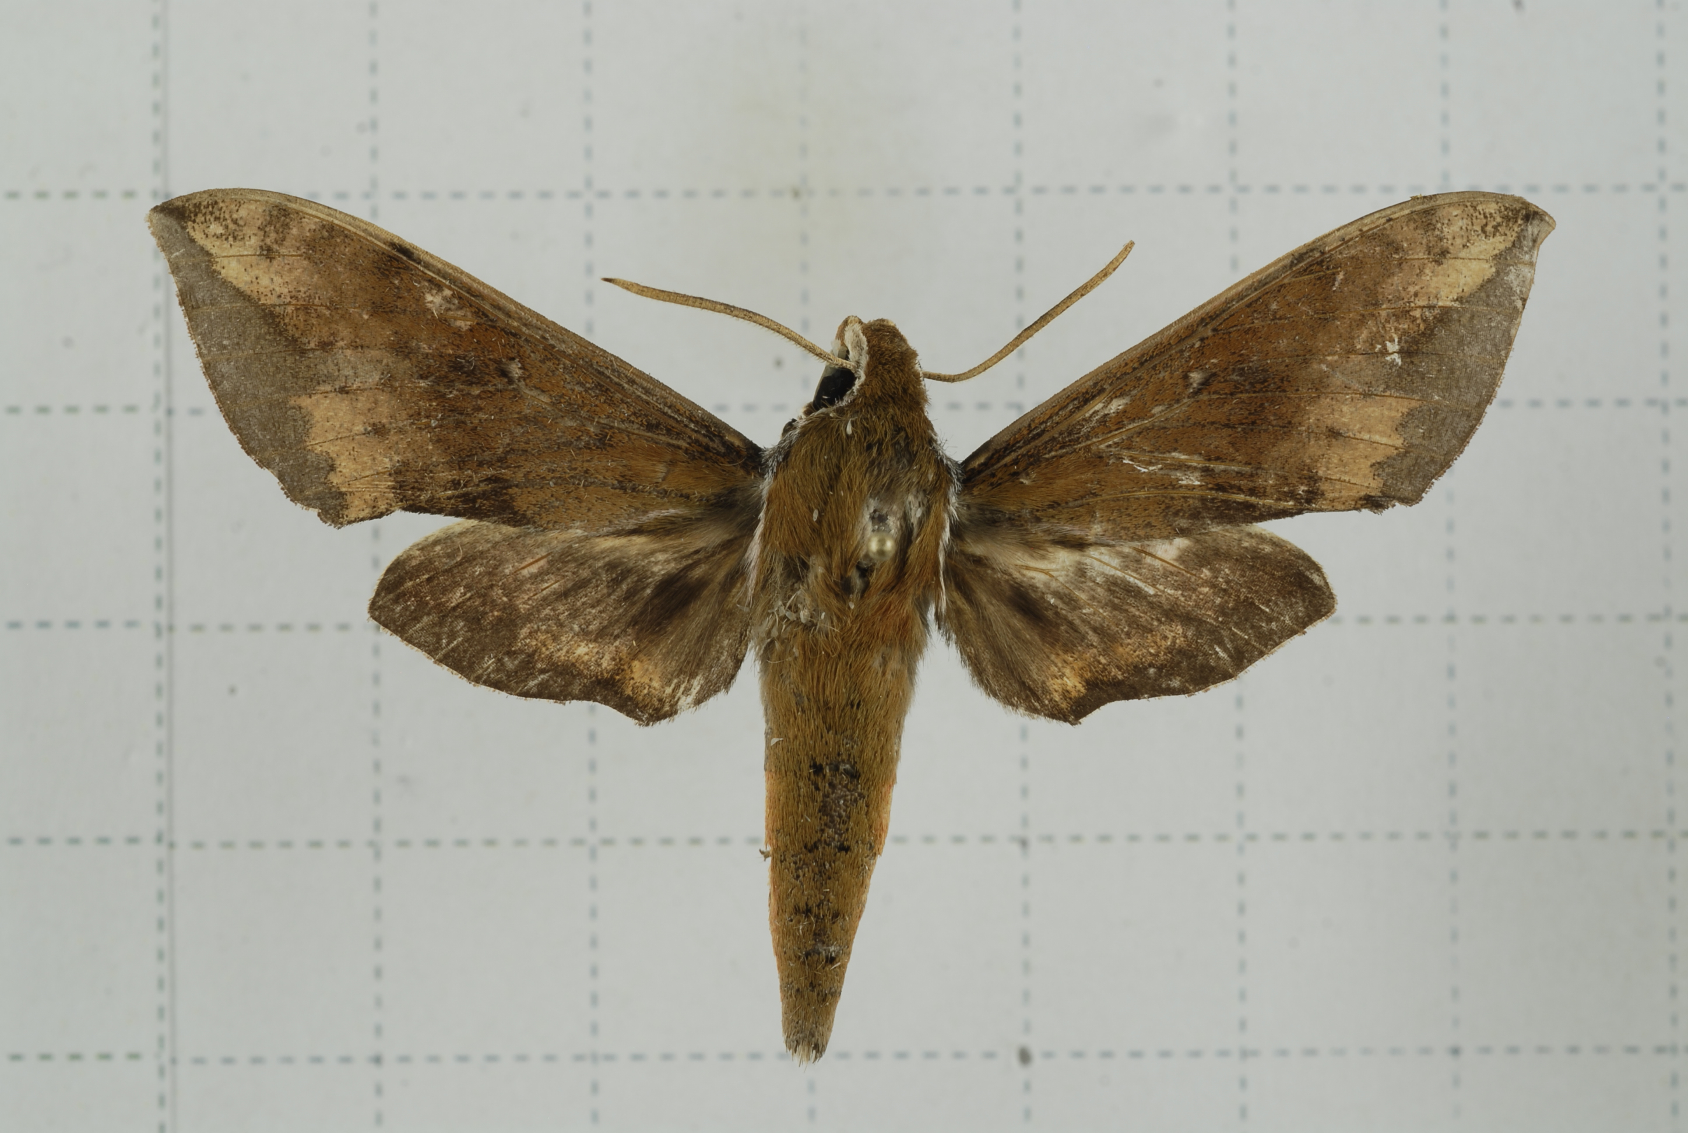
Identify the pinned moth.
Rhagastis castor formosana
